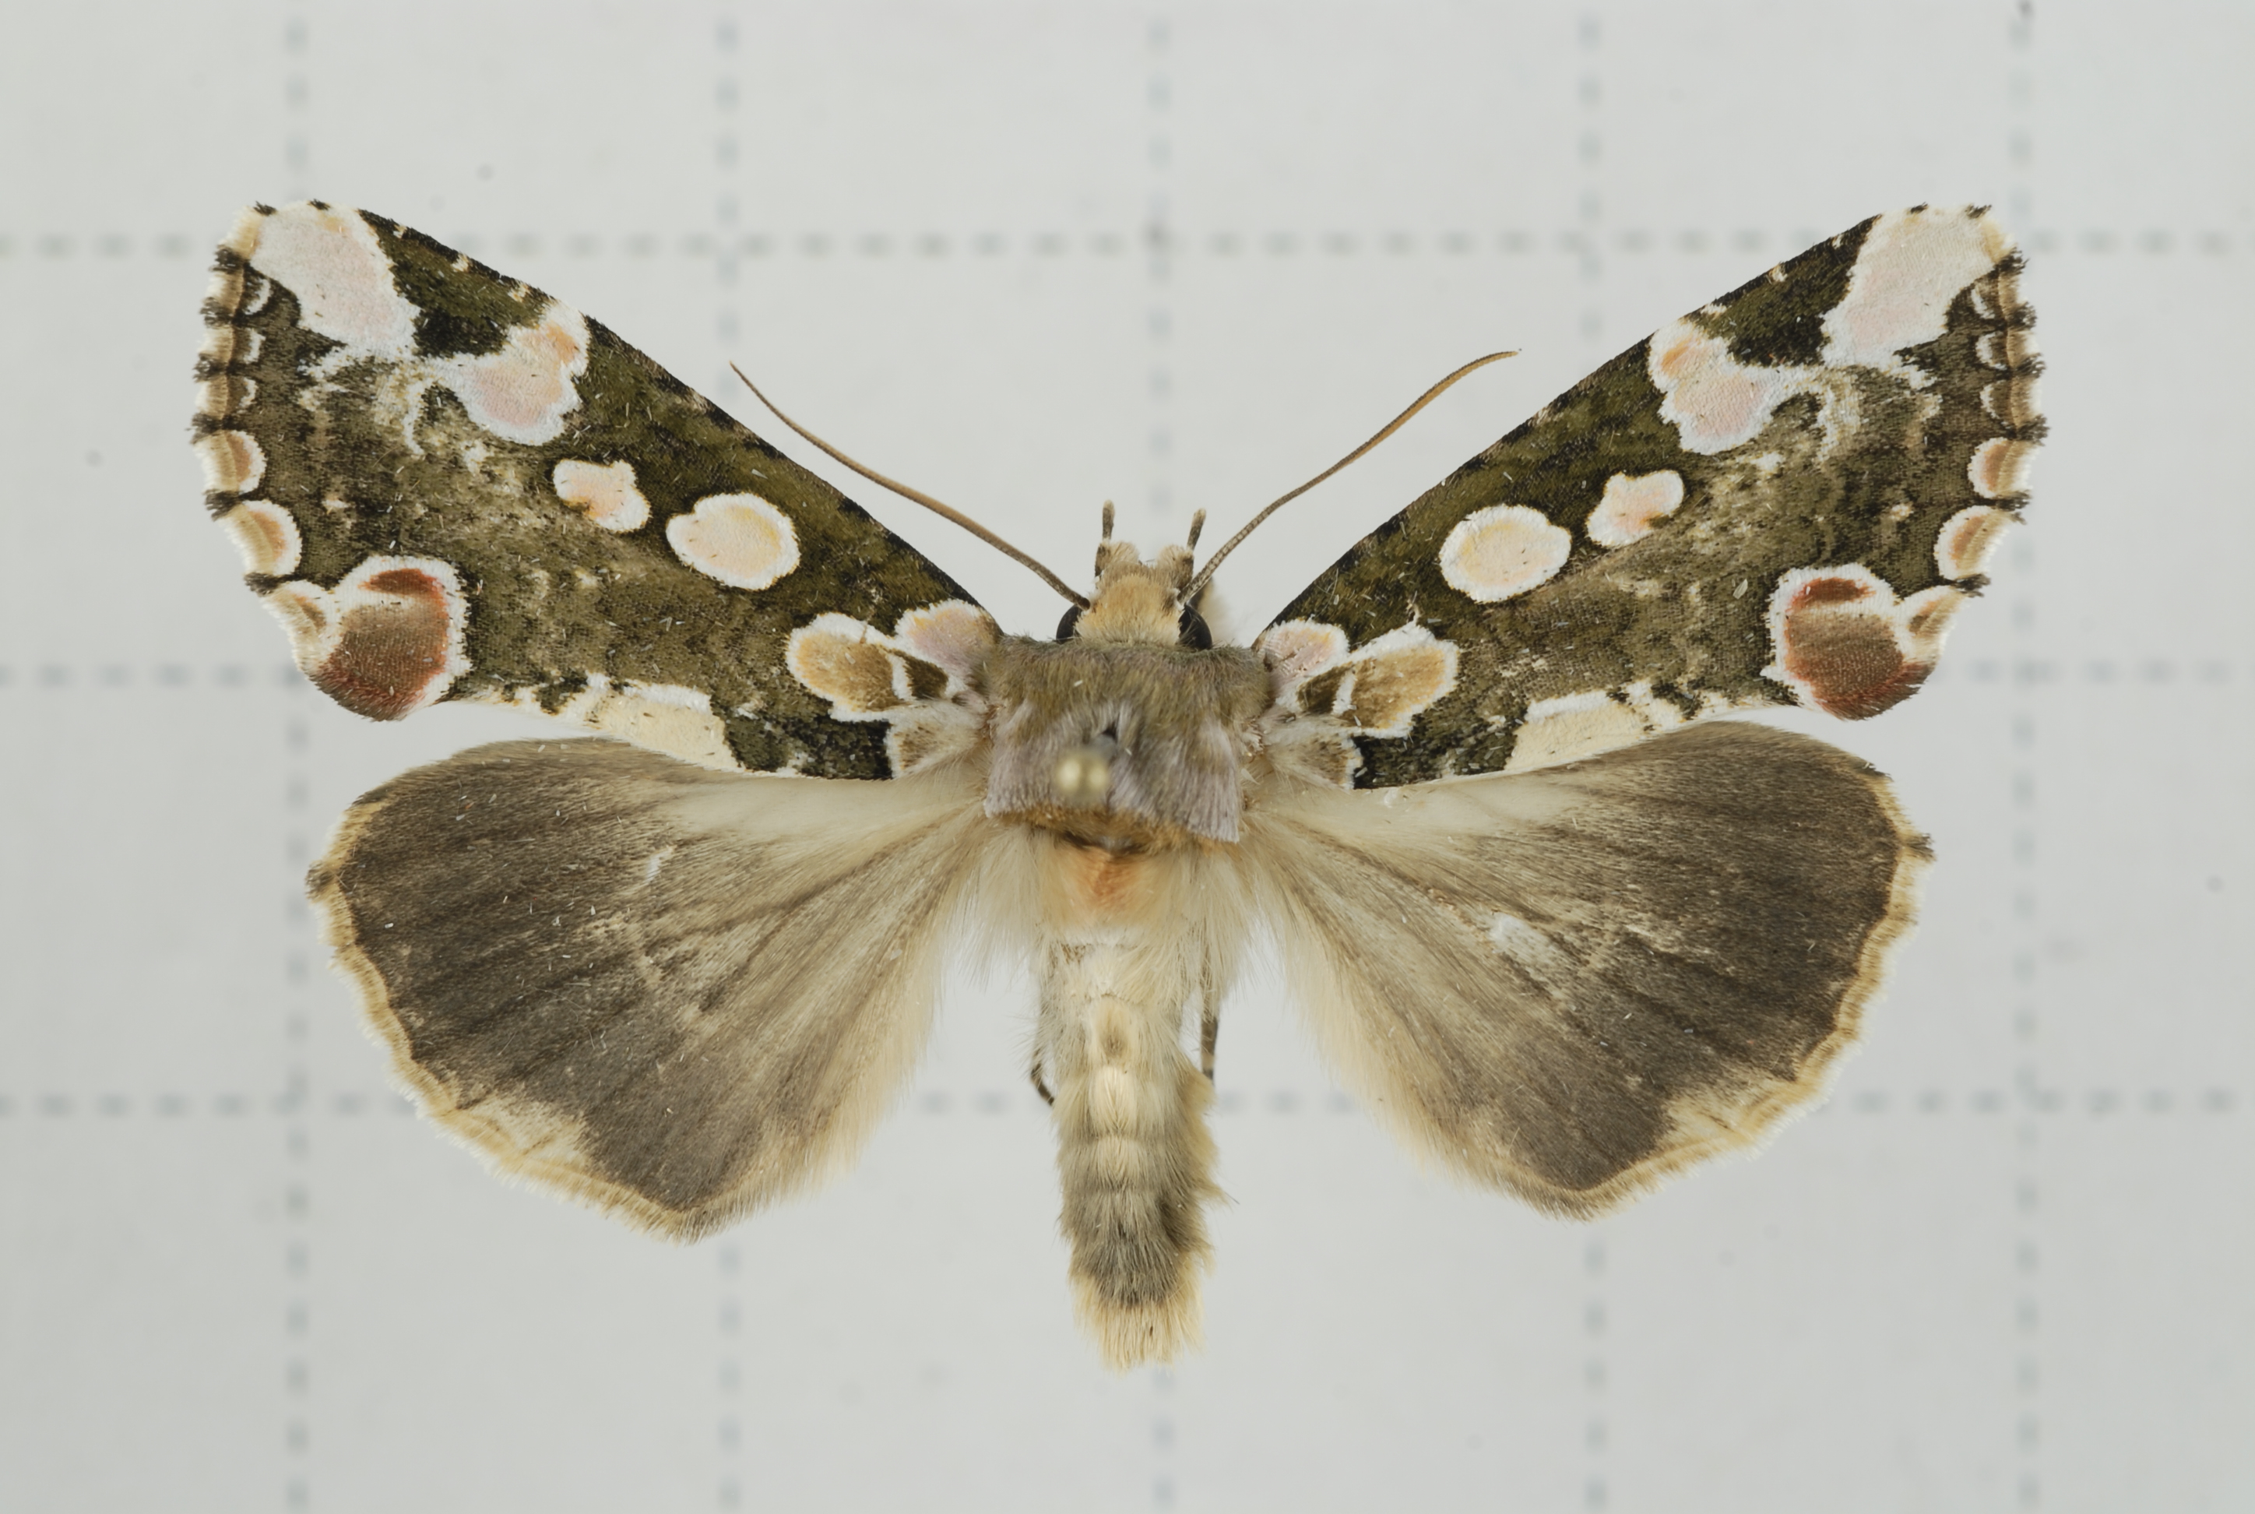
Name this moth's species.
Horithyatira decorata takamukui
